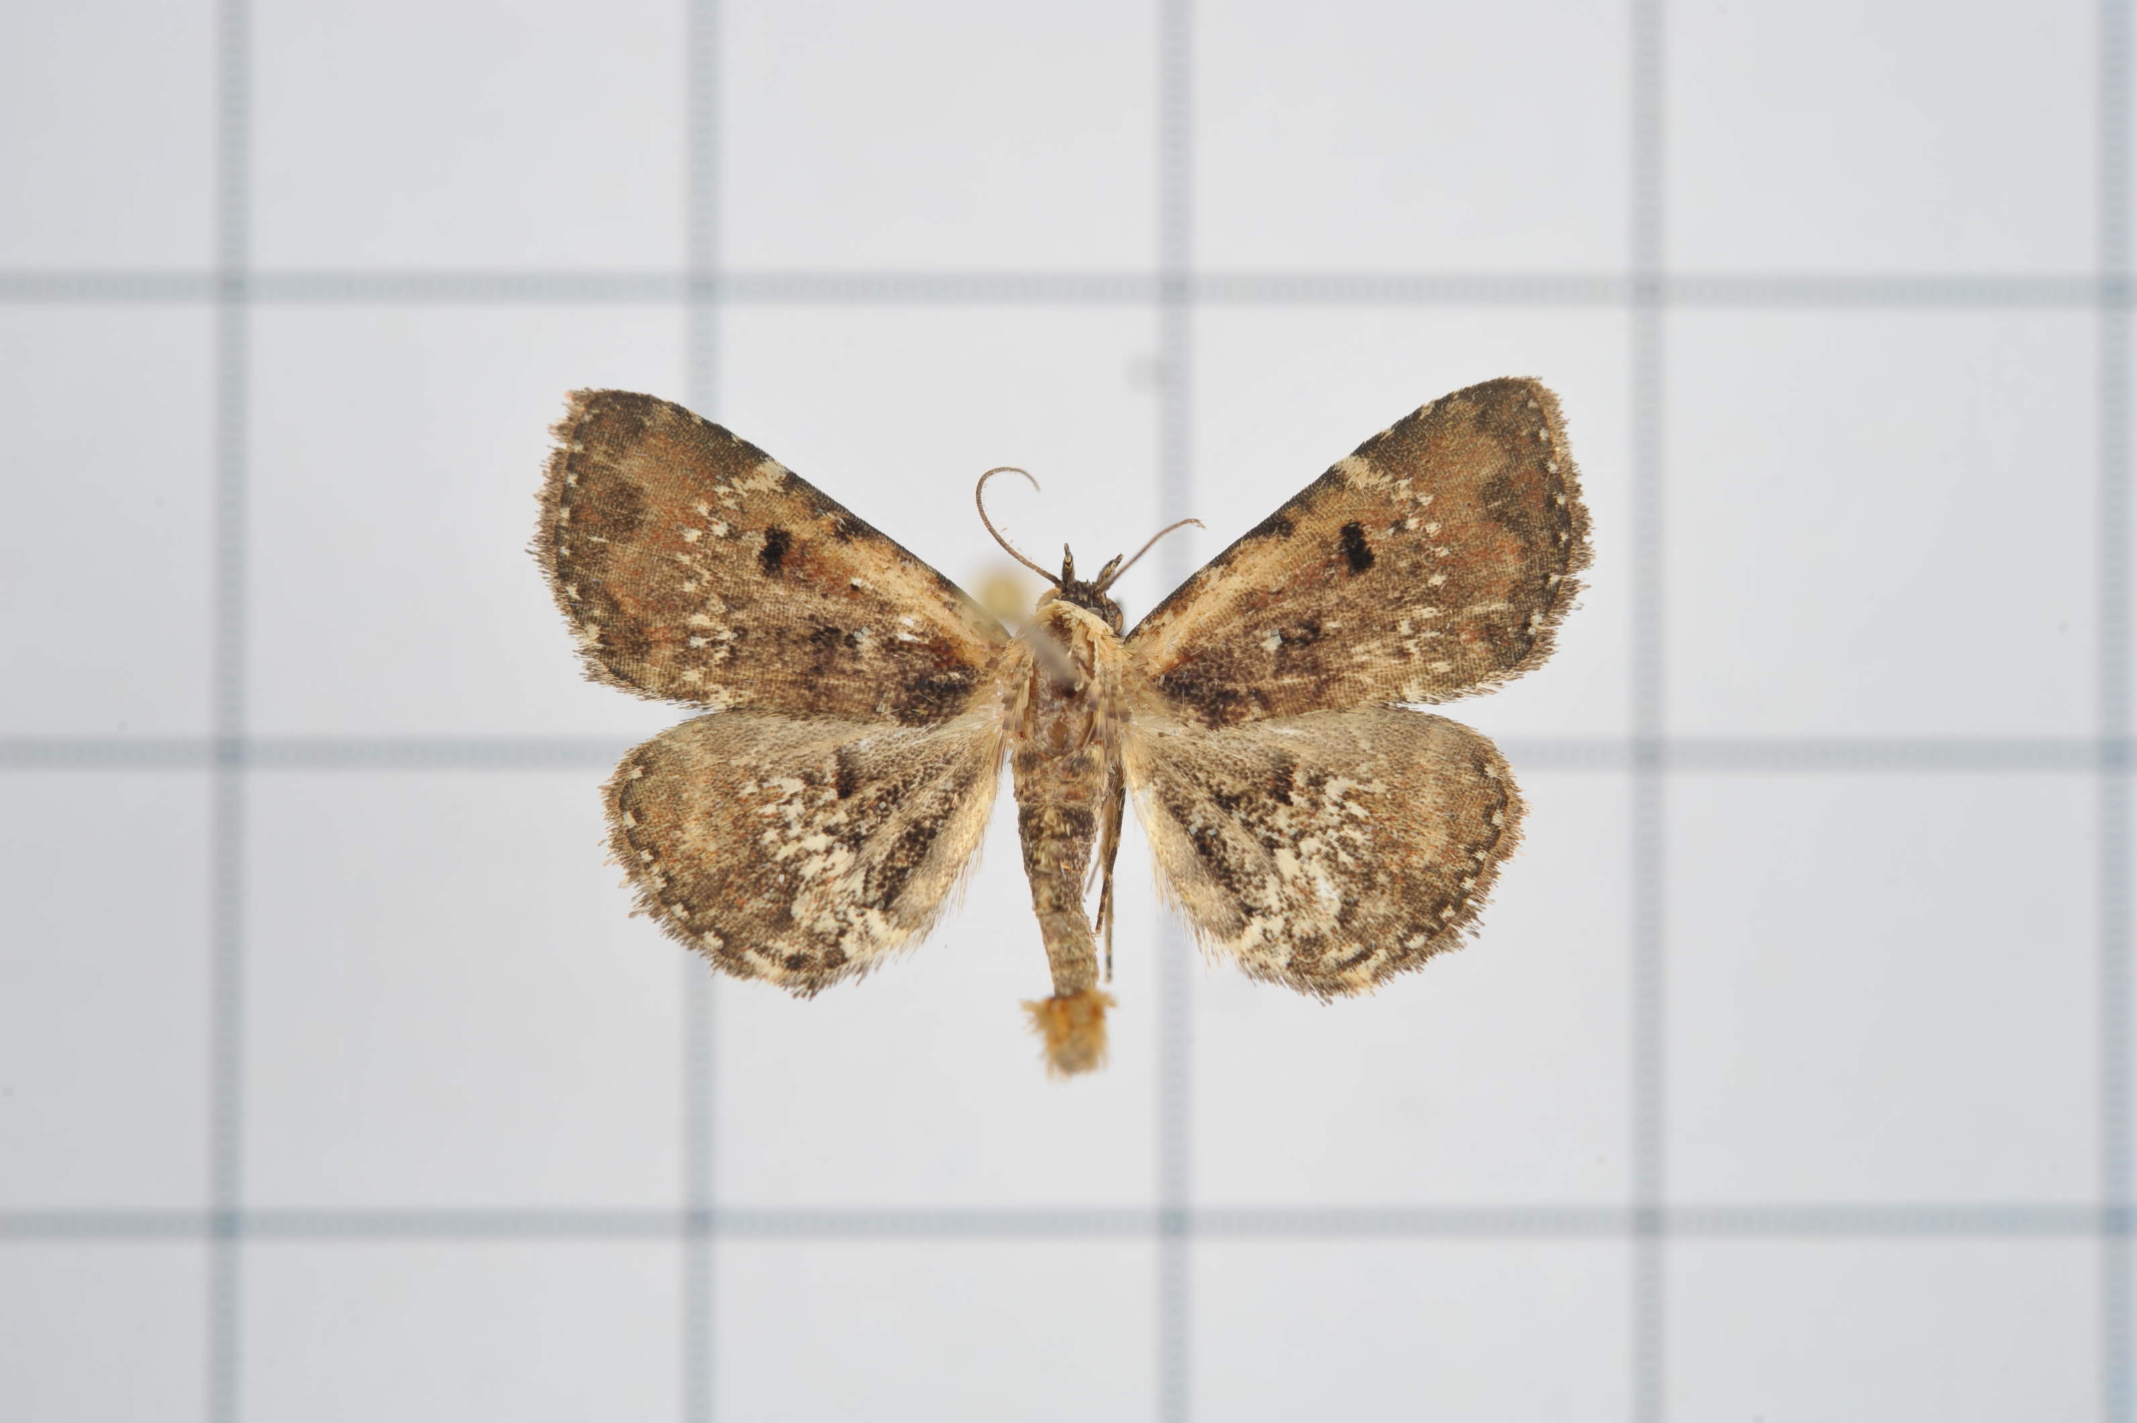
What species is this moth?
Oruza albigutta
